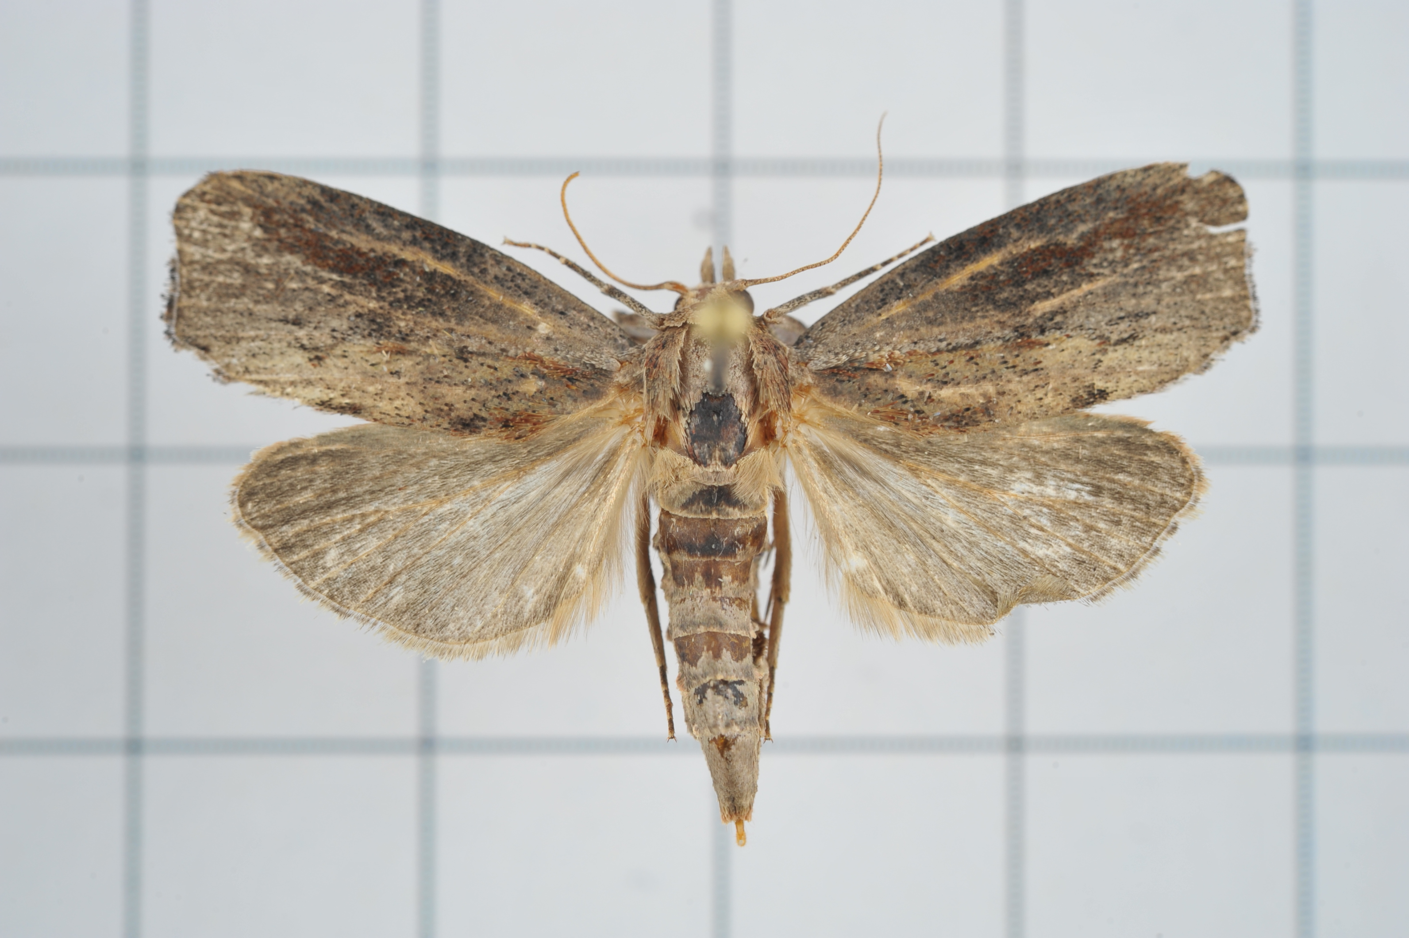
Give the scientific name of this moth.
Galleria mellonella
